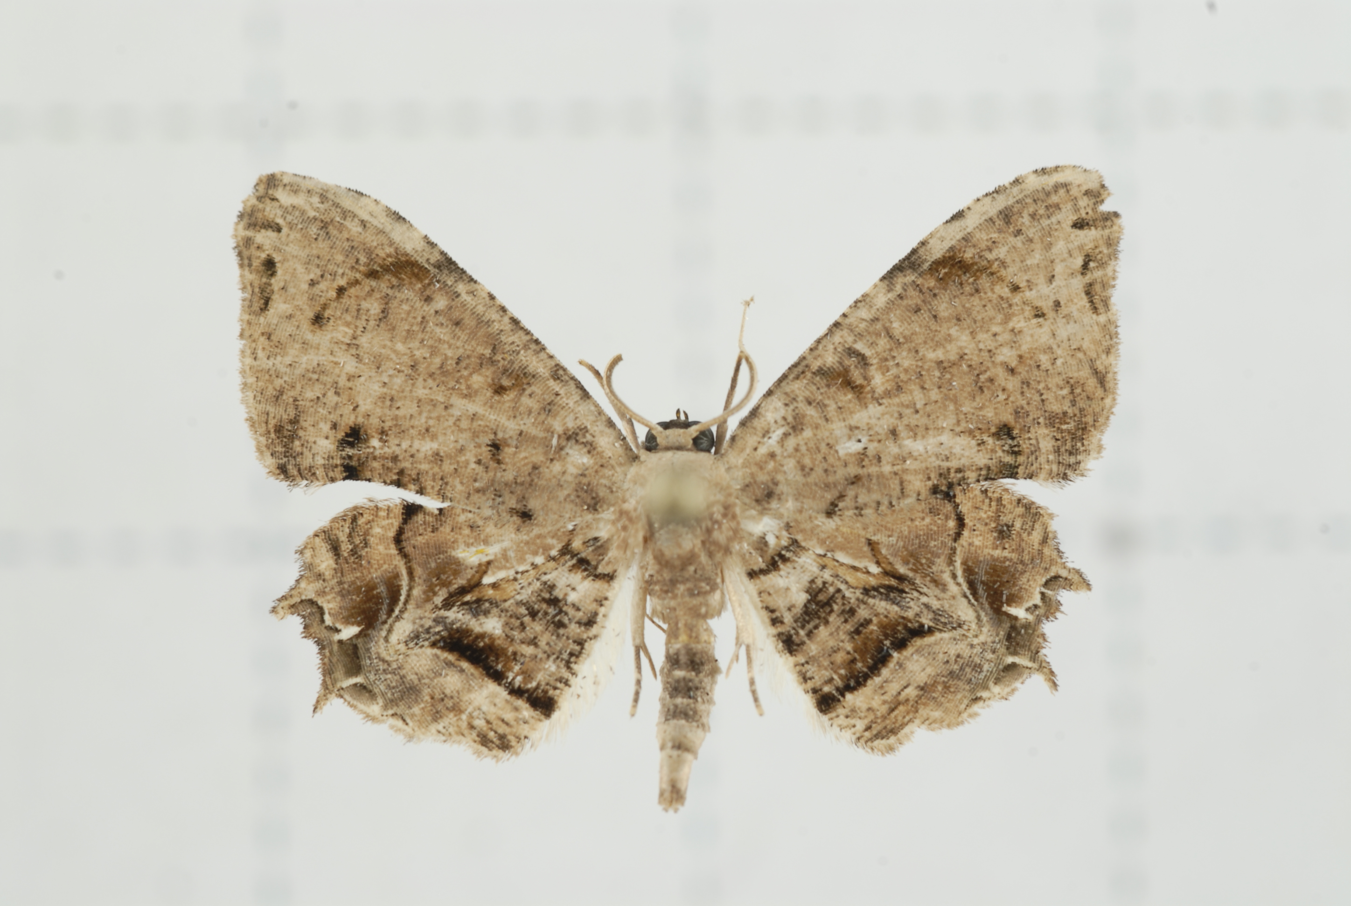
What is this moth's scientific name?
Dysaethria fulvihamata
